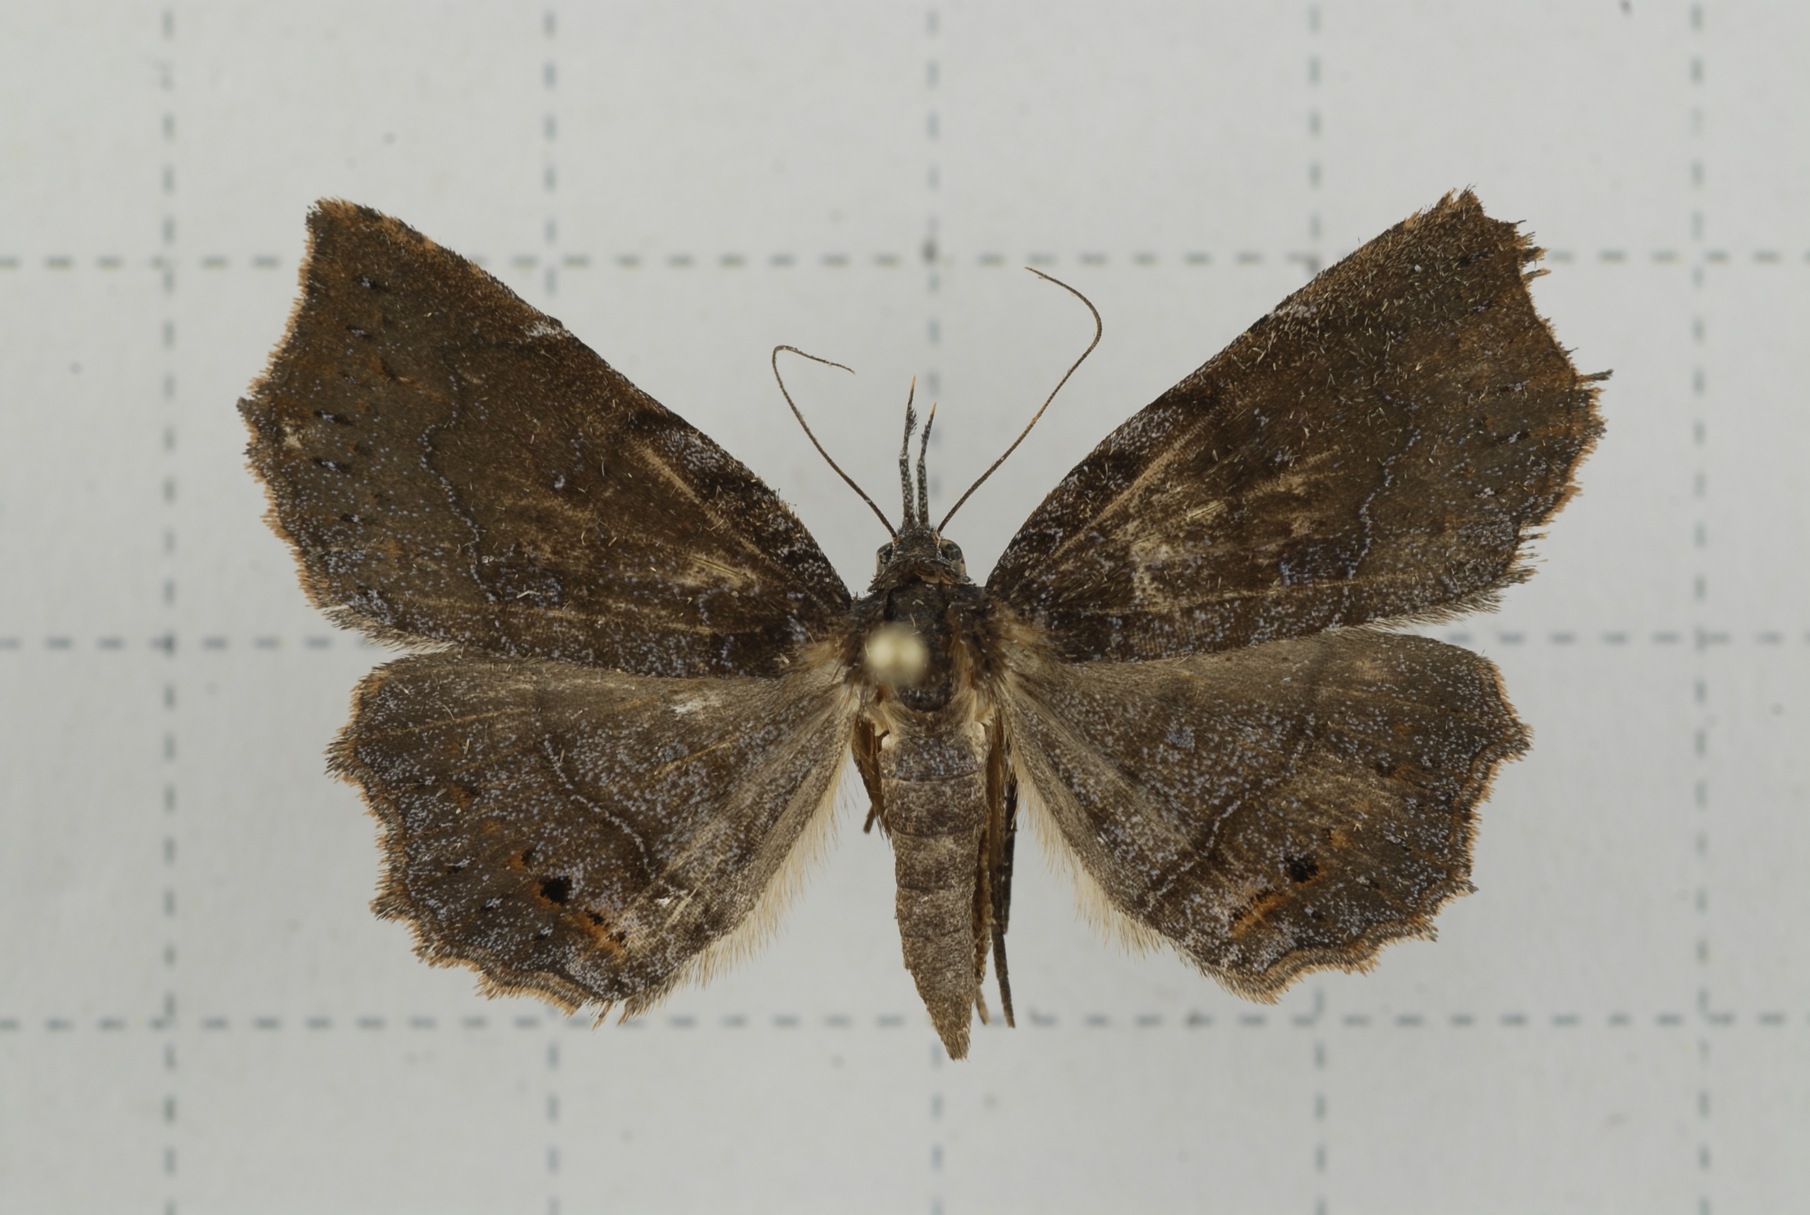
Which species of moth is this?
Eutrogia morosa
